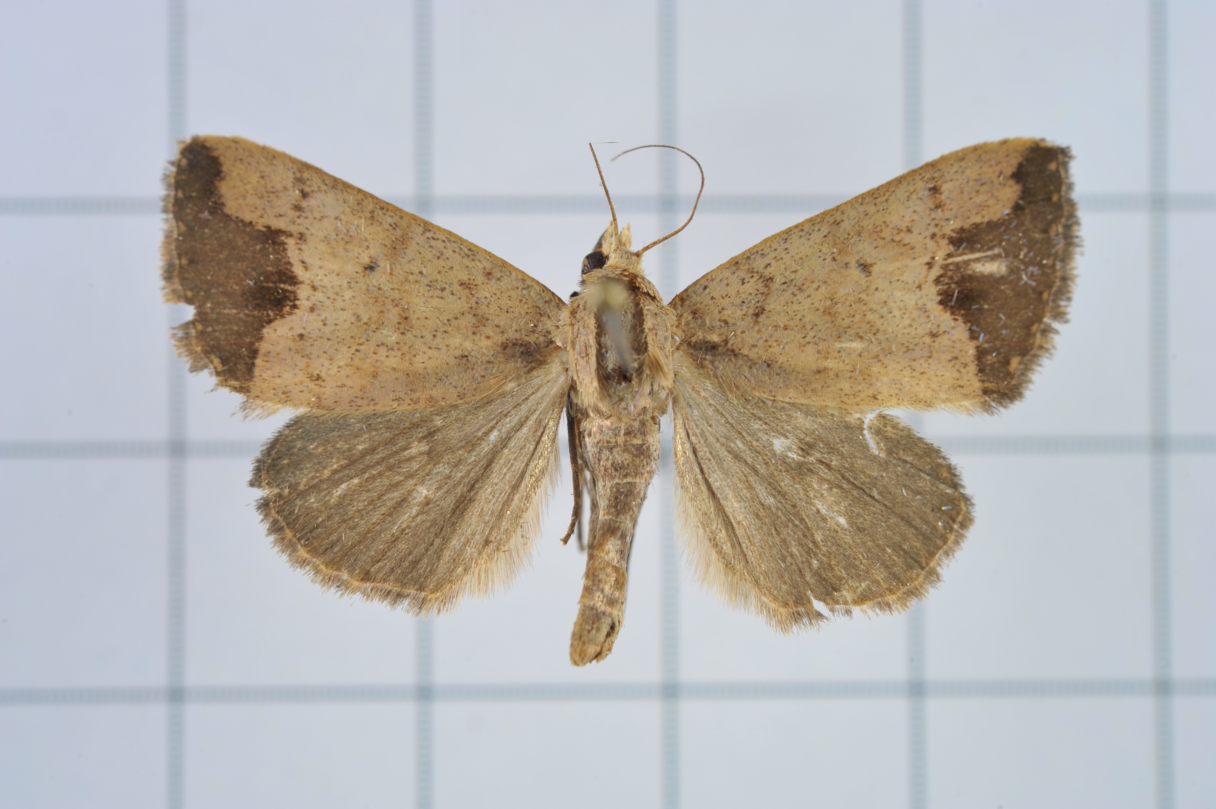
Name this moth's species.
Bocula diffisa
